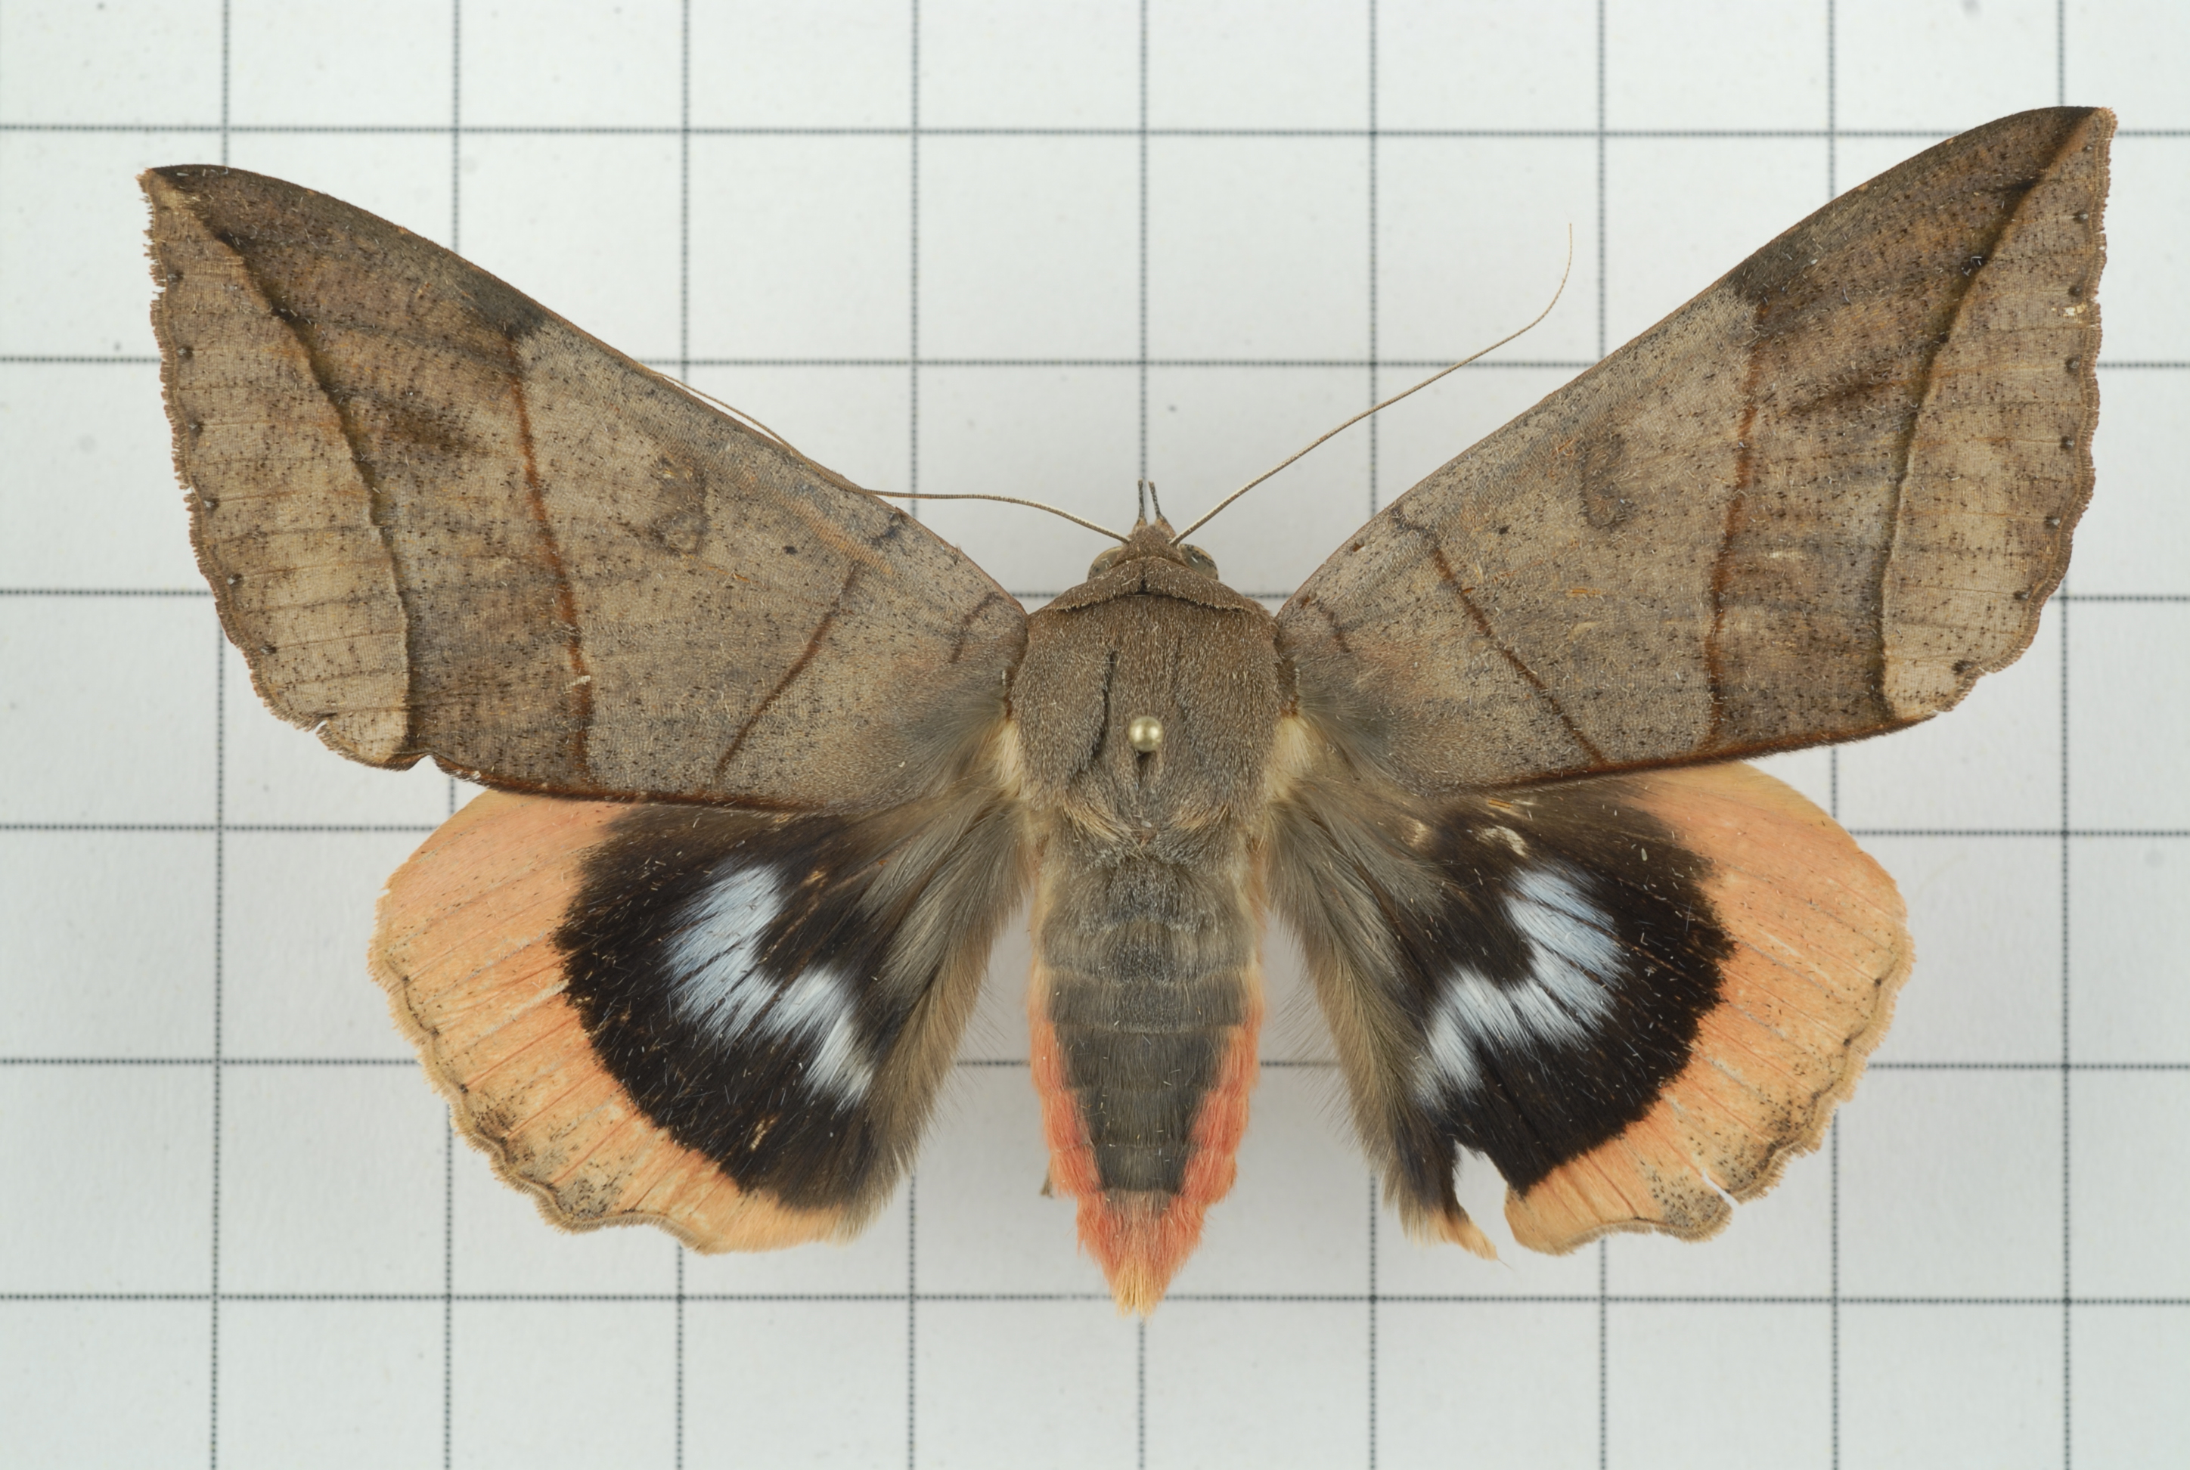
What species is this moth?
Thyas juno
